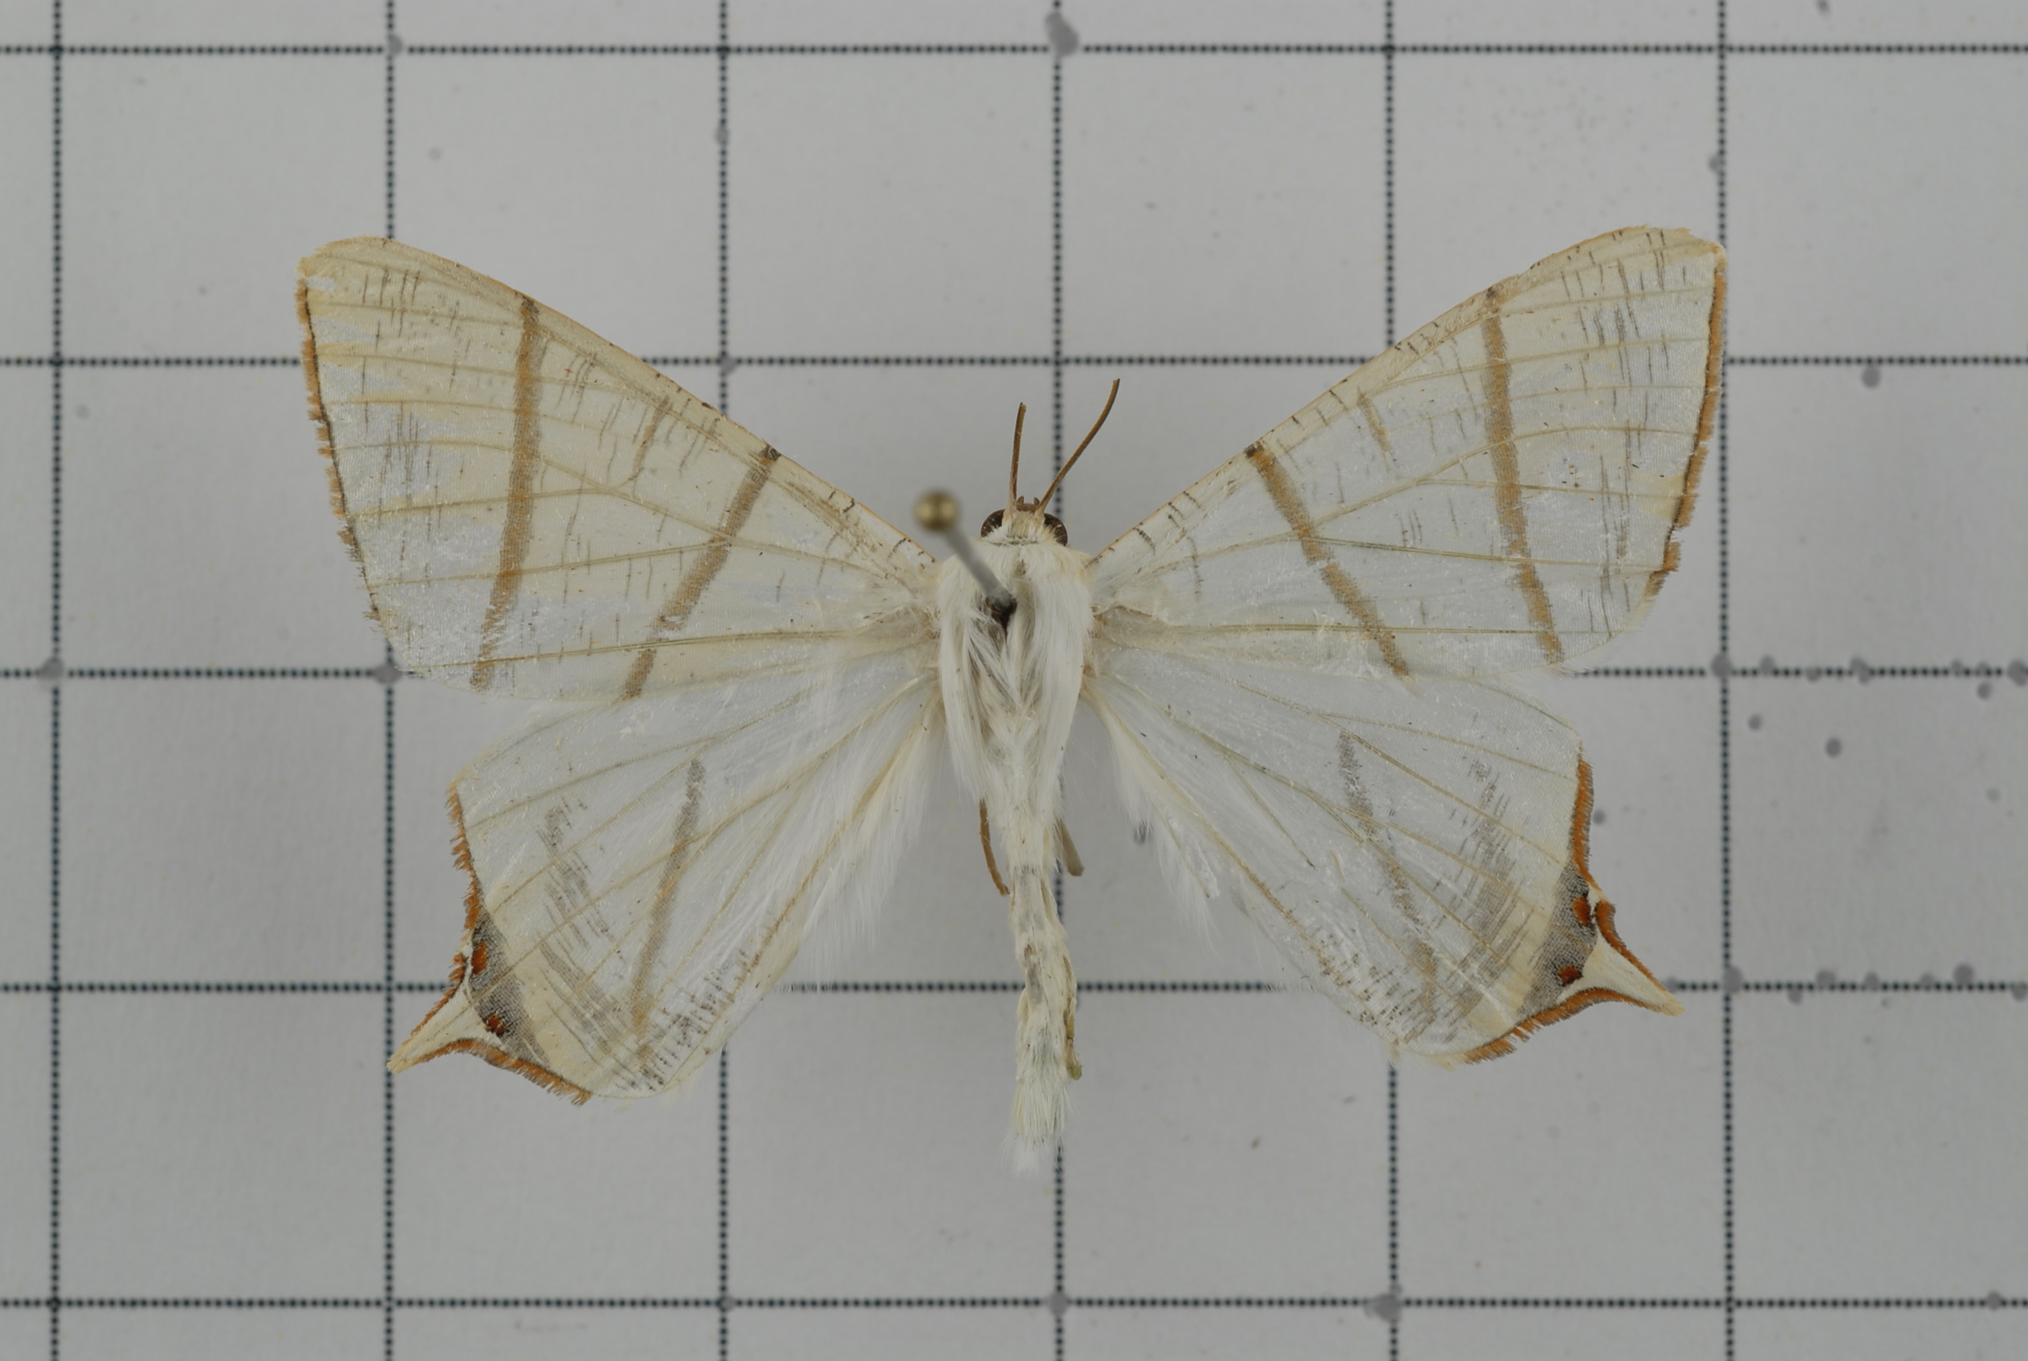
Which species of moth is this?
Ourapteryx changi
